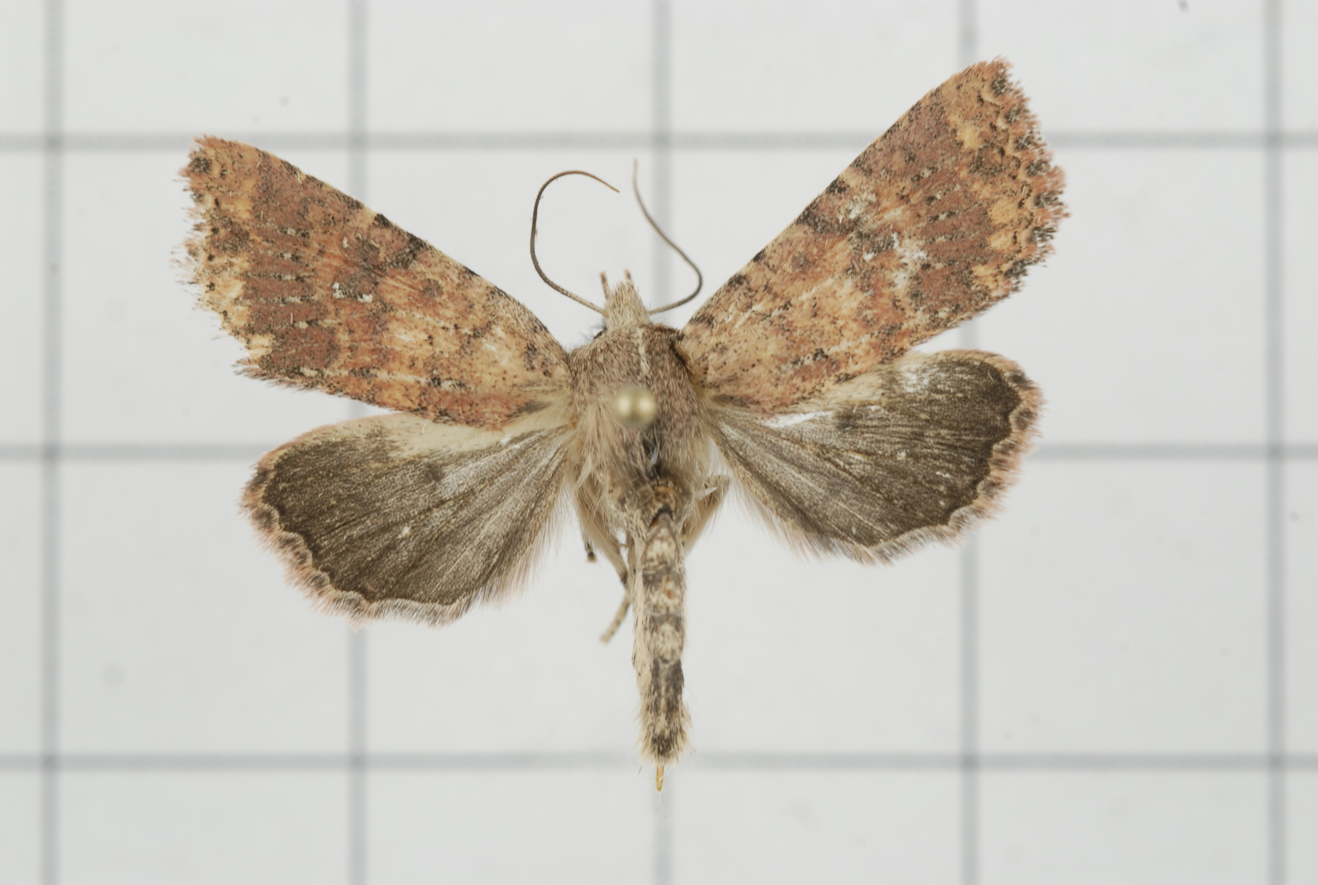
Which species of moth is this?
Hyalobole changae changae
